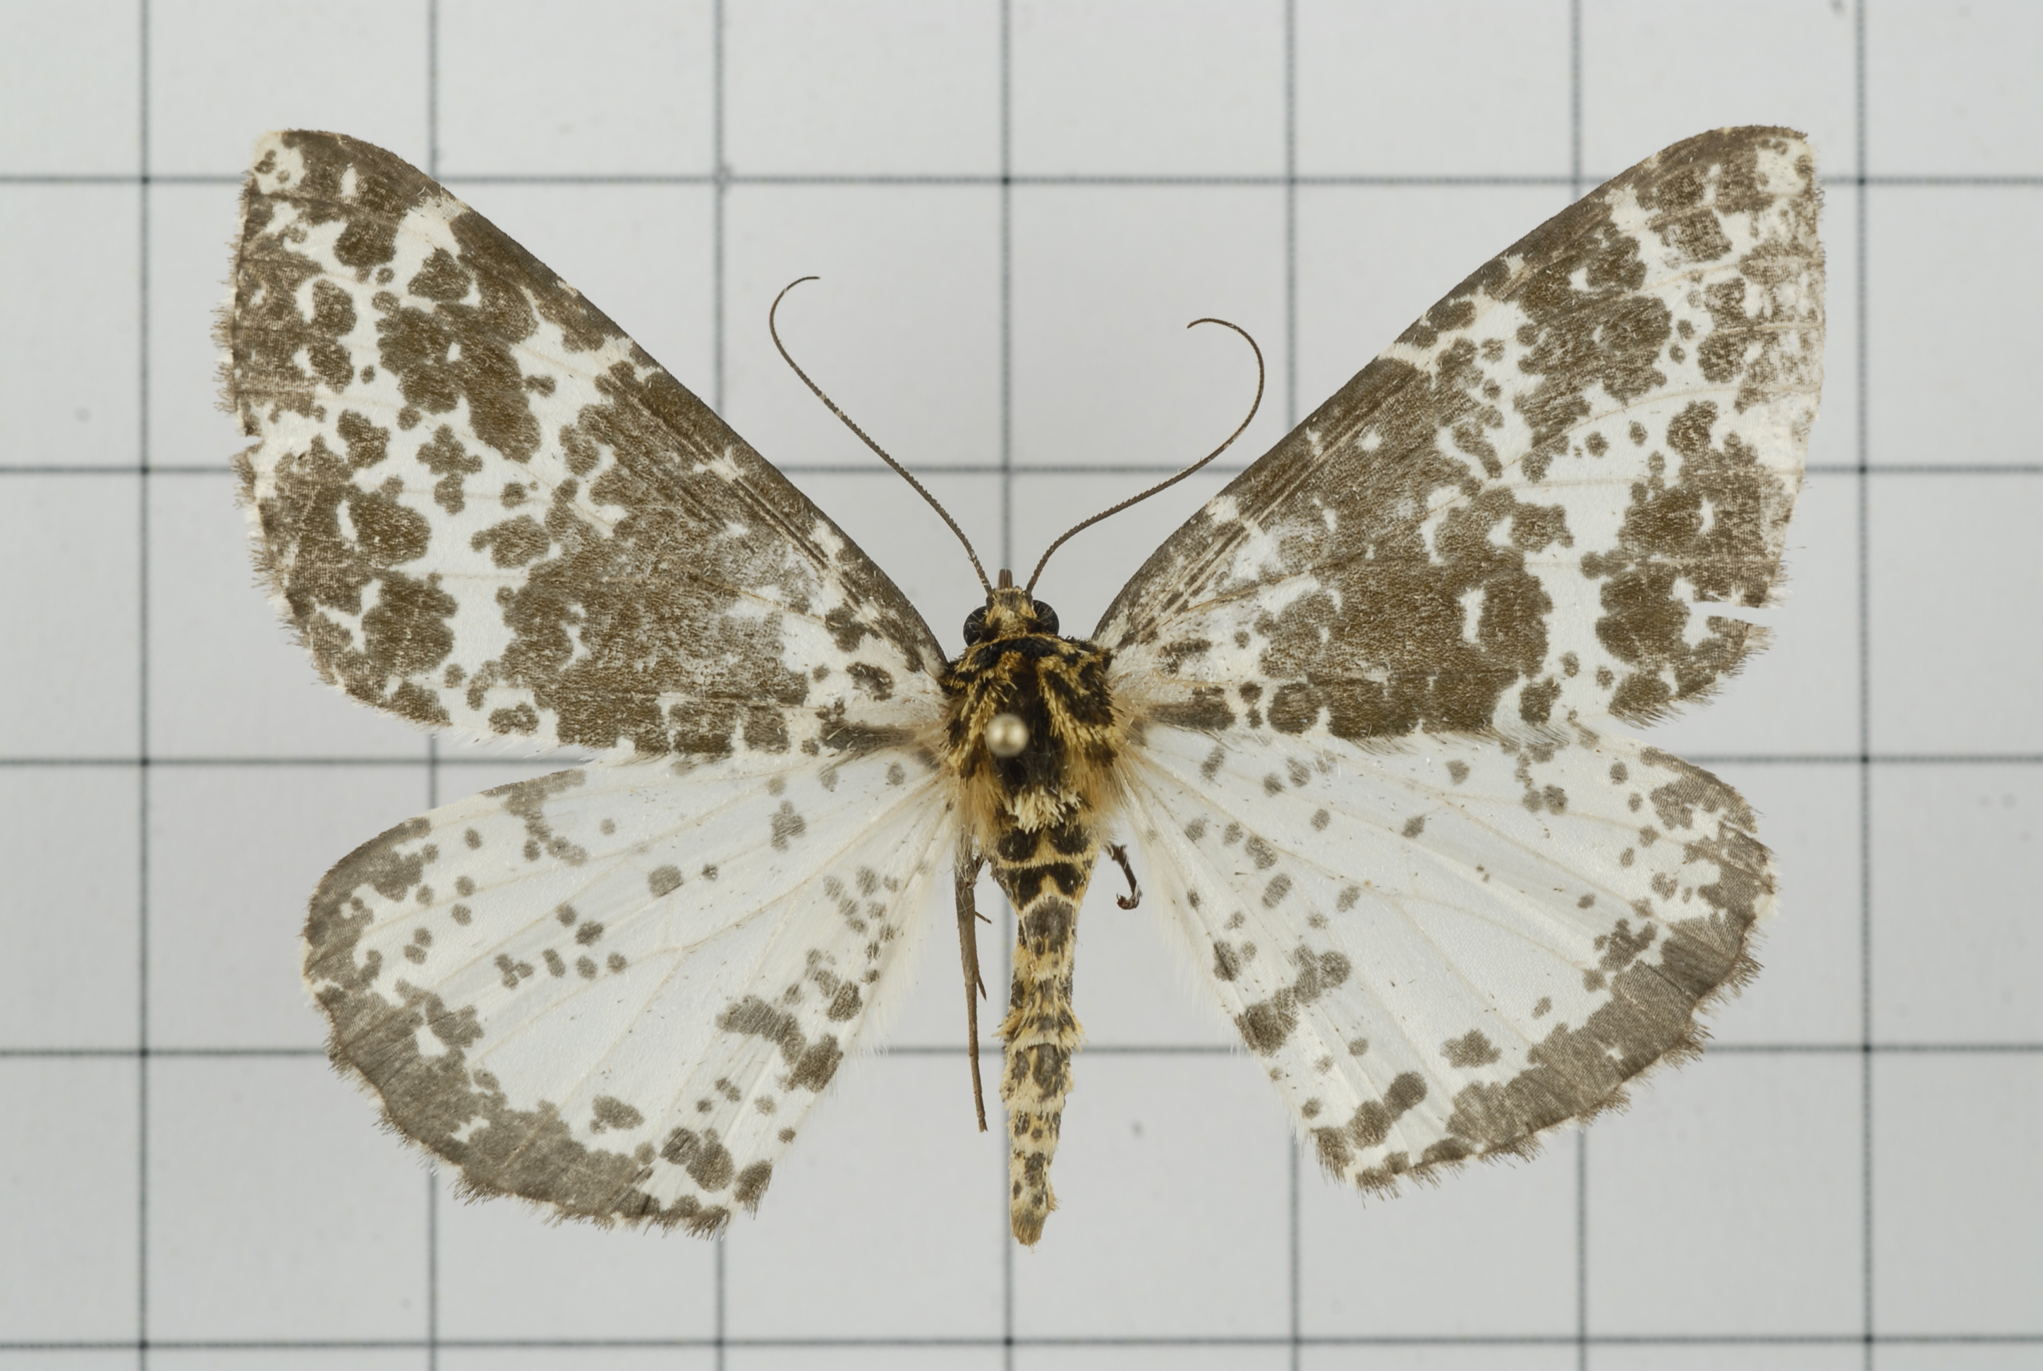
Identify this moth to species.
Arichanna picaria
